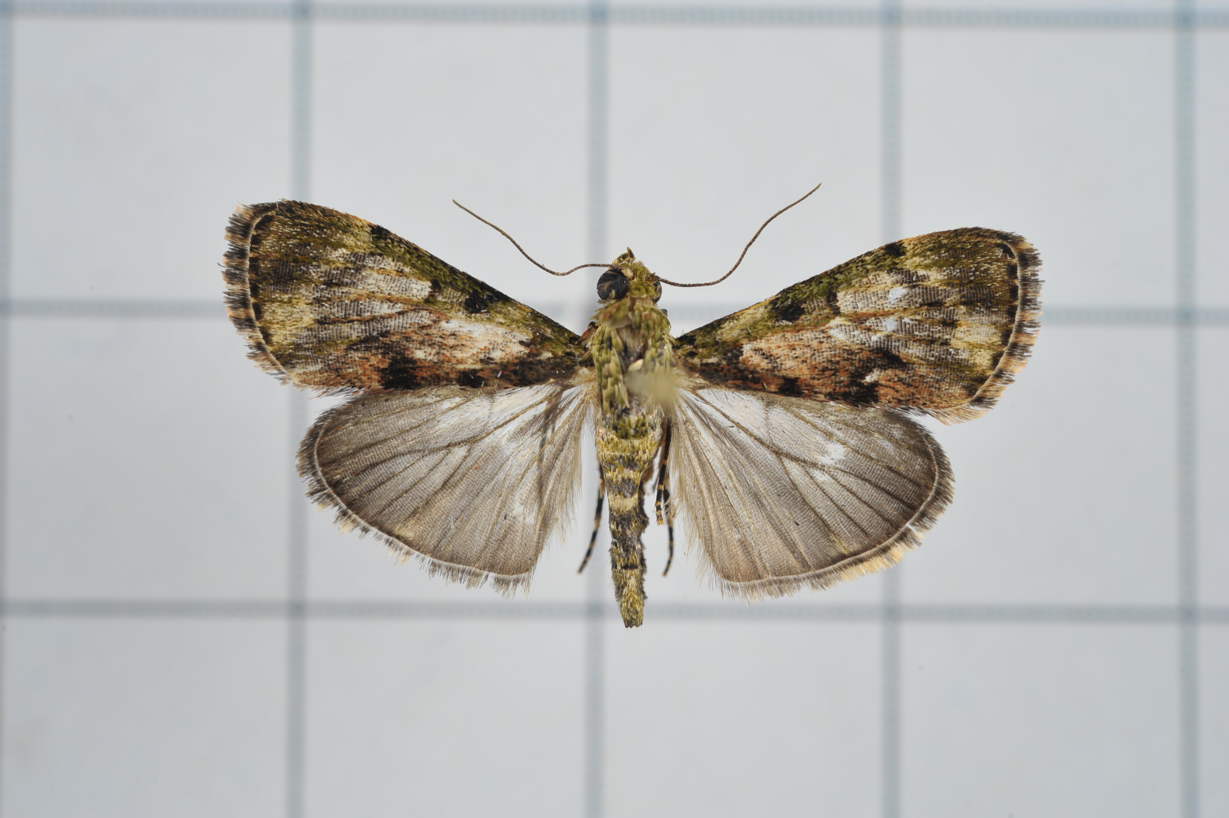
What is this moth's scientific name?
Lamida obscura
